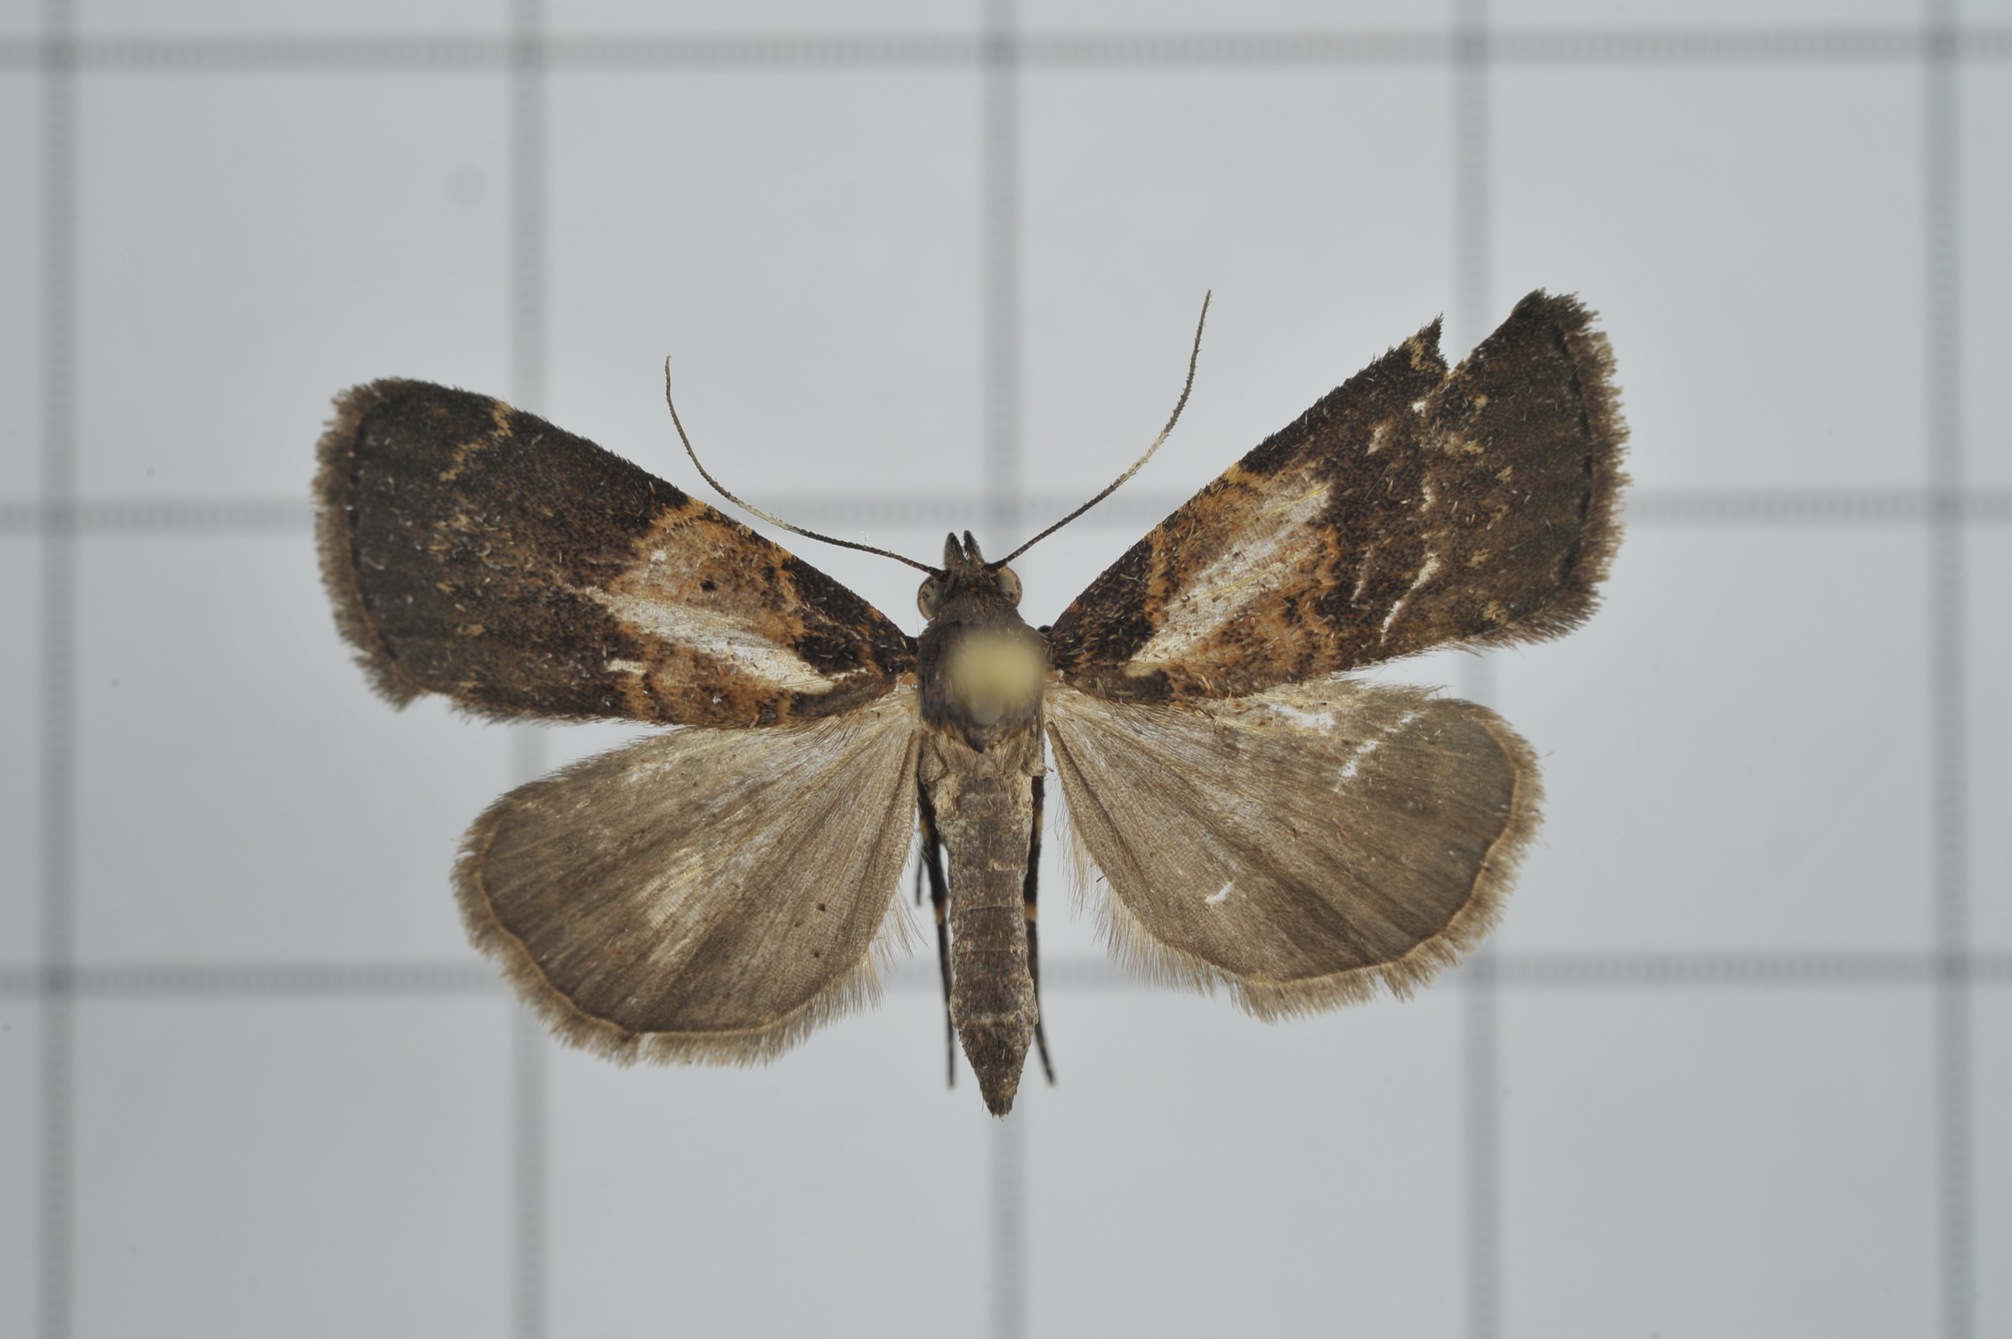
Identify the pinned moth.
Hydrillodes nilgirialis
